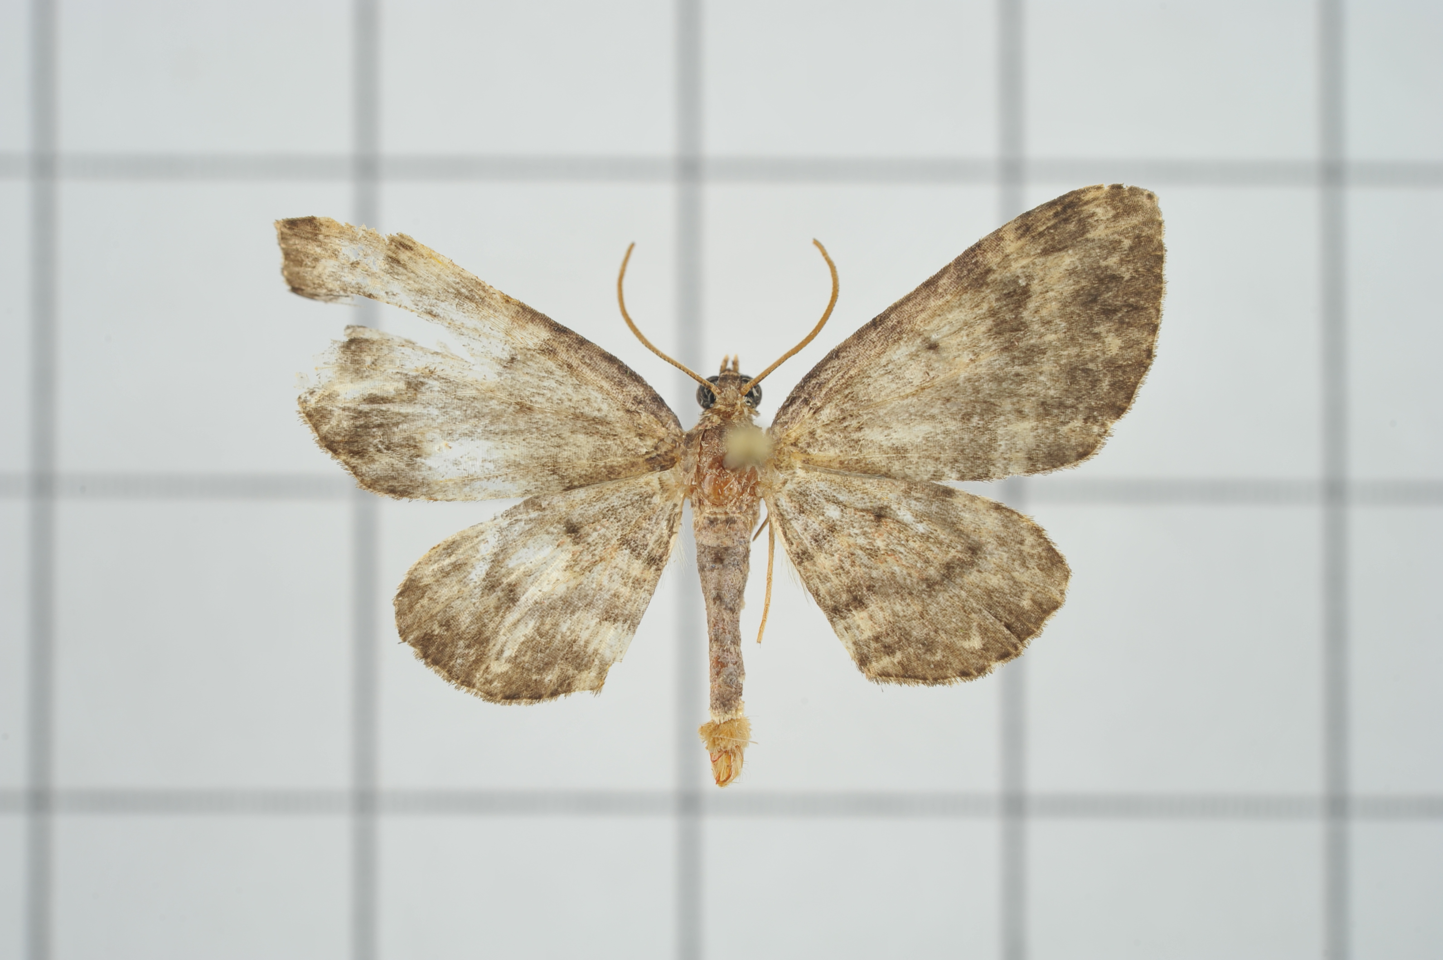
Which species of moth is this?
Pseudocollix hyperythra catalalia
